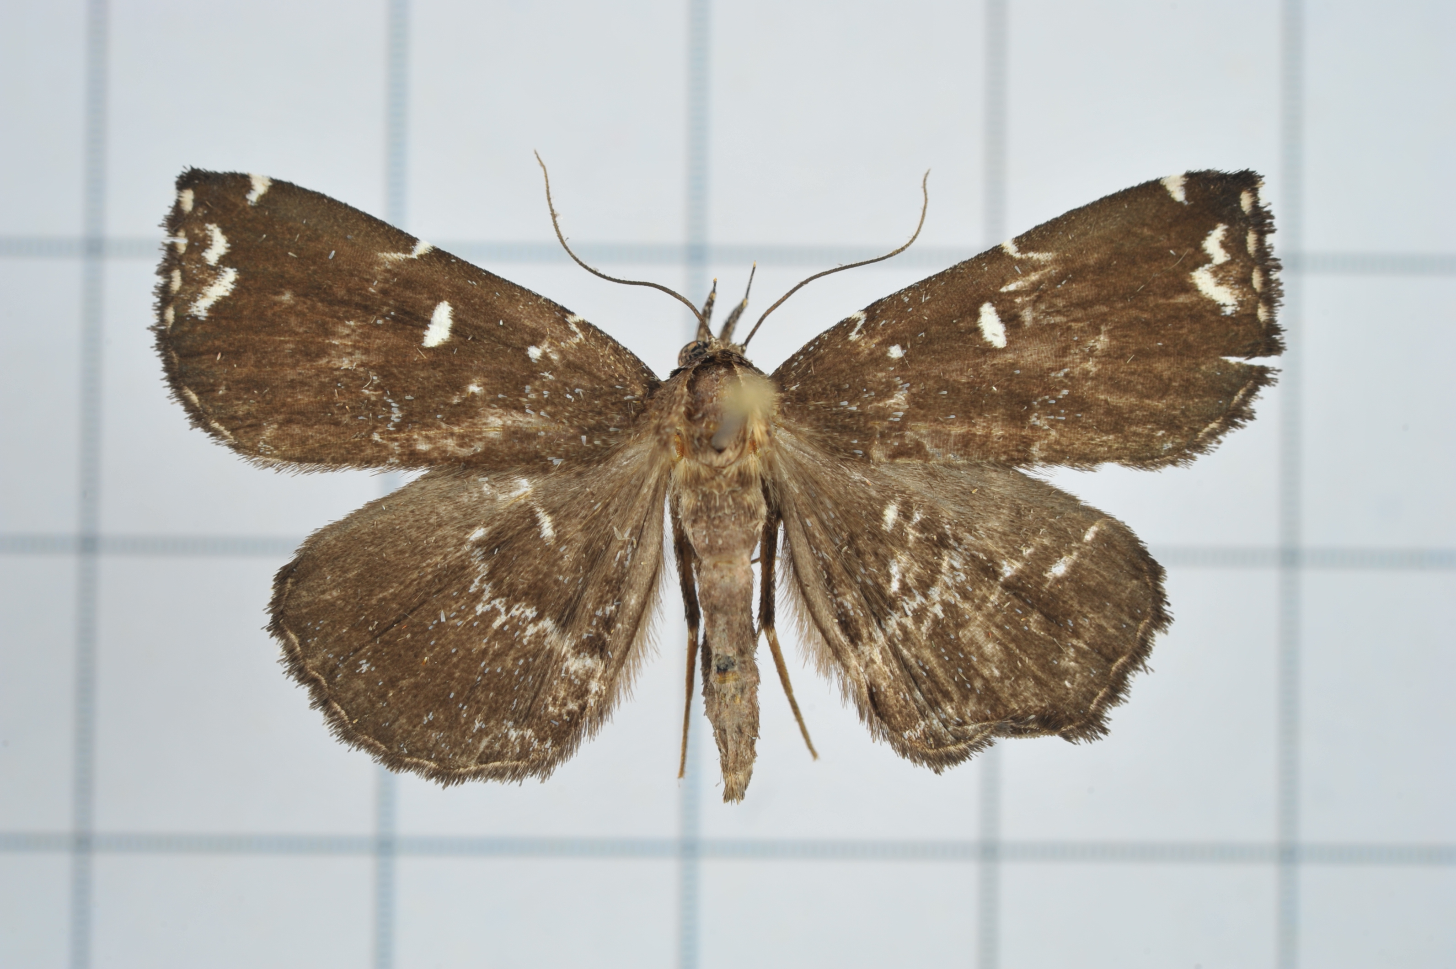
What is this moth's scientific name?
Adrapsa simplex
